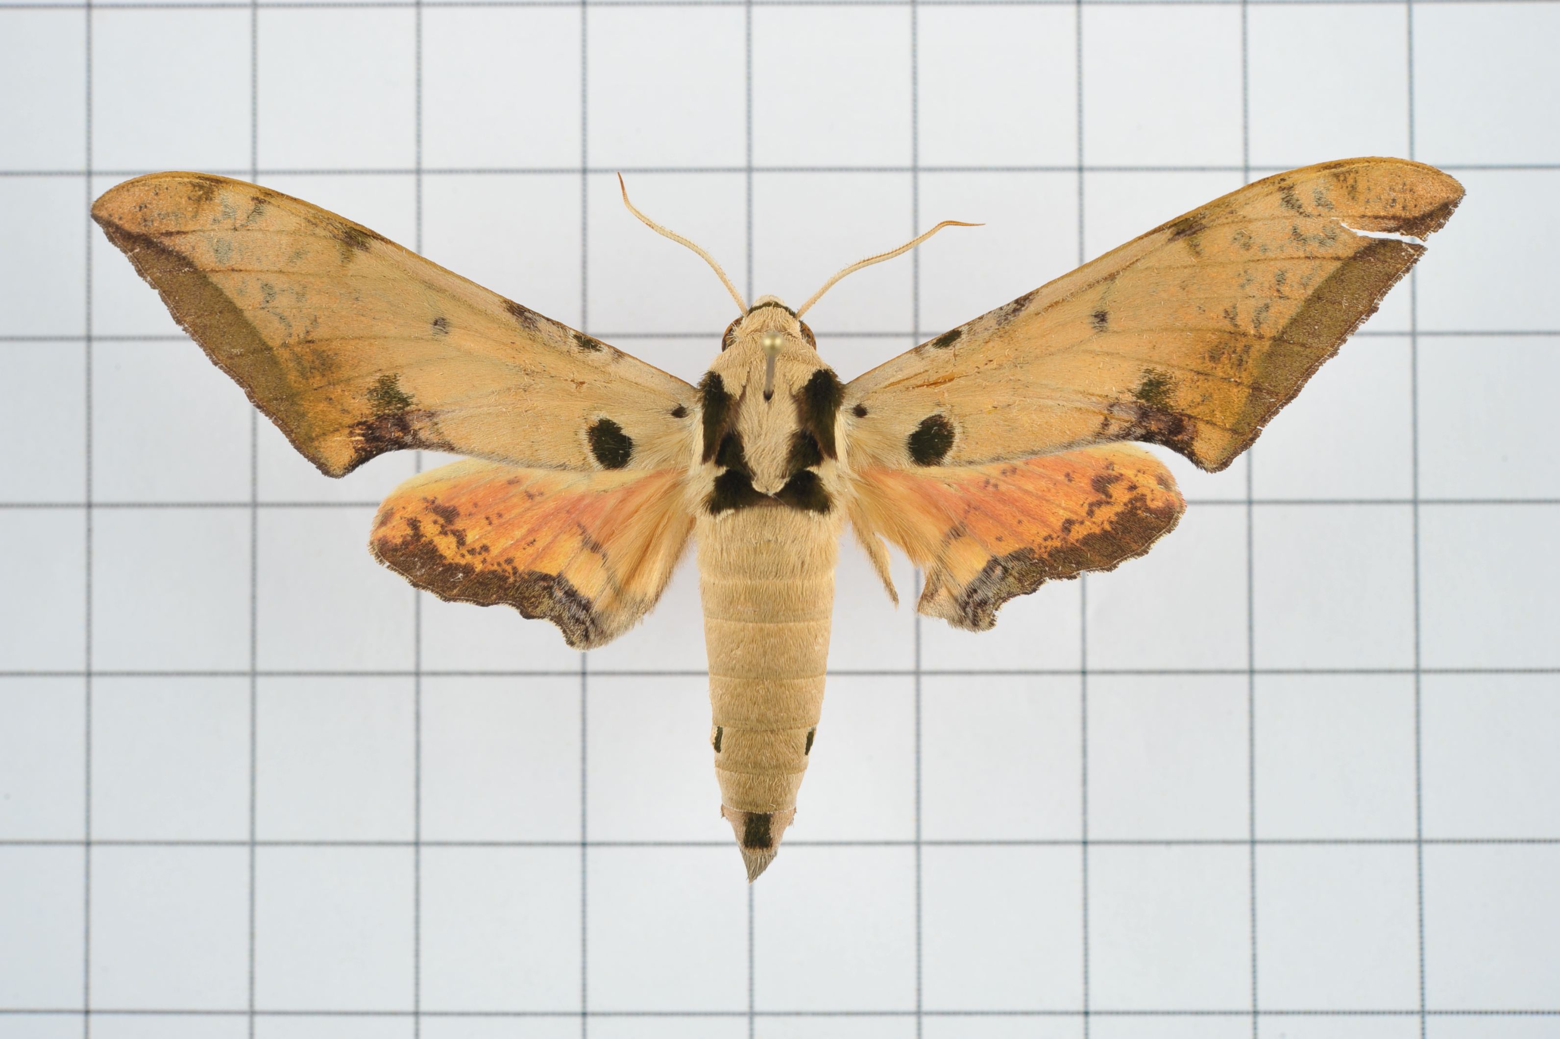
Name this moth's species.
Ambulyx ochracea ochracea
